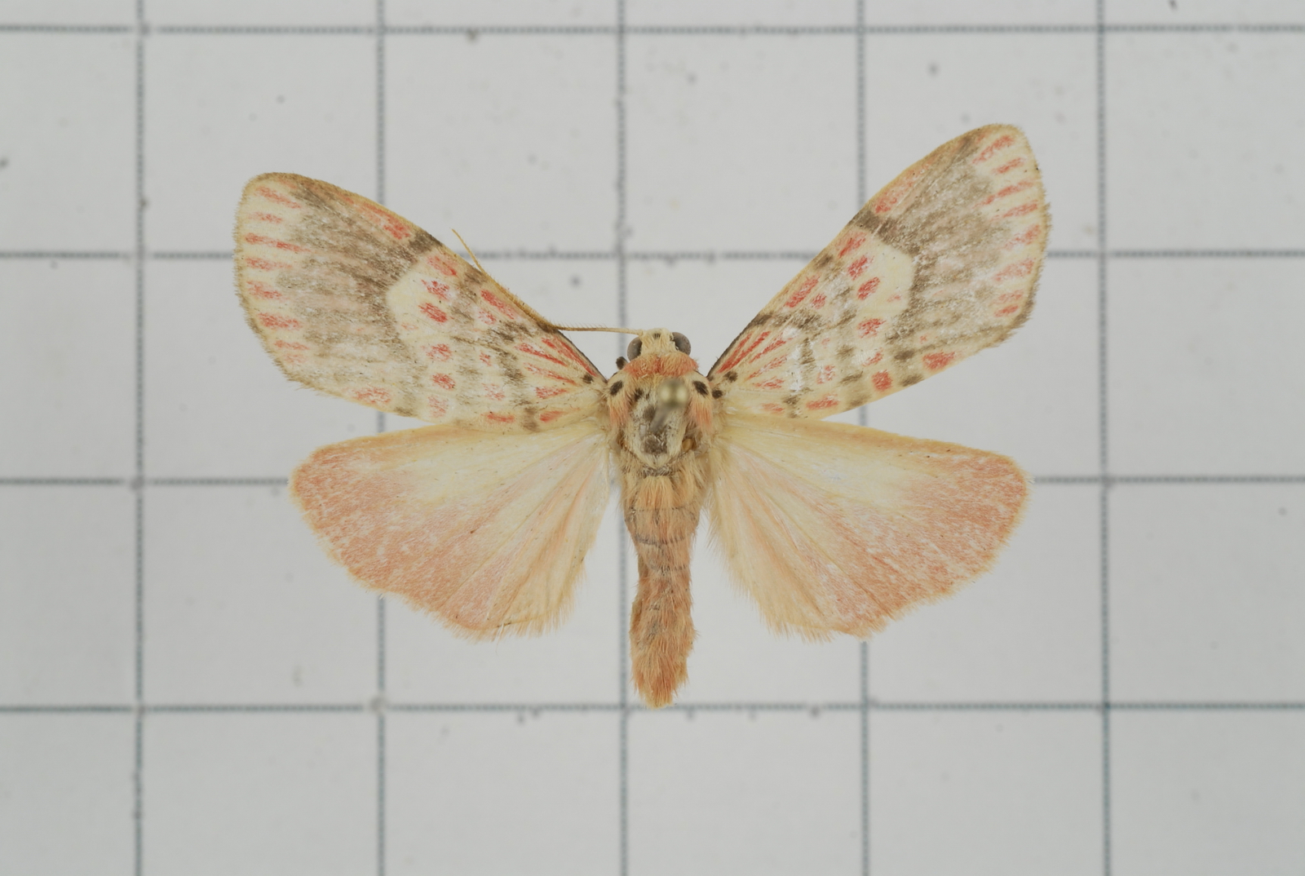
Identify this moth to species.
Barsine fuscozonata
